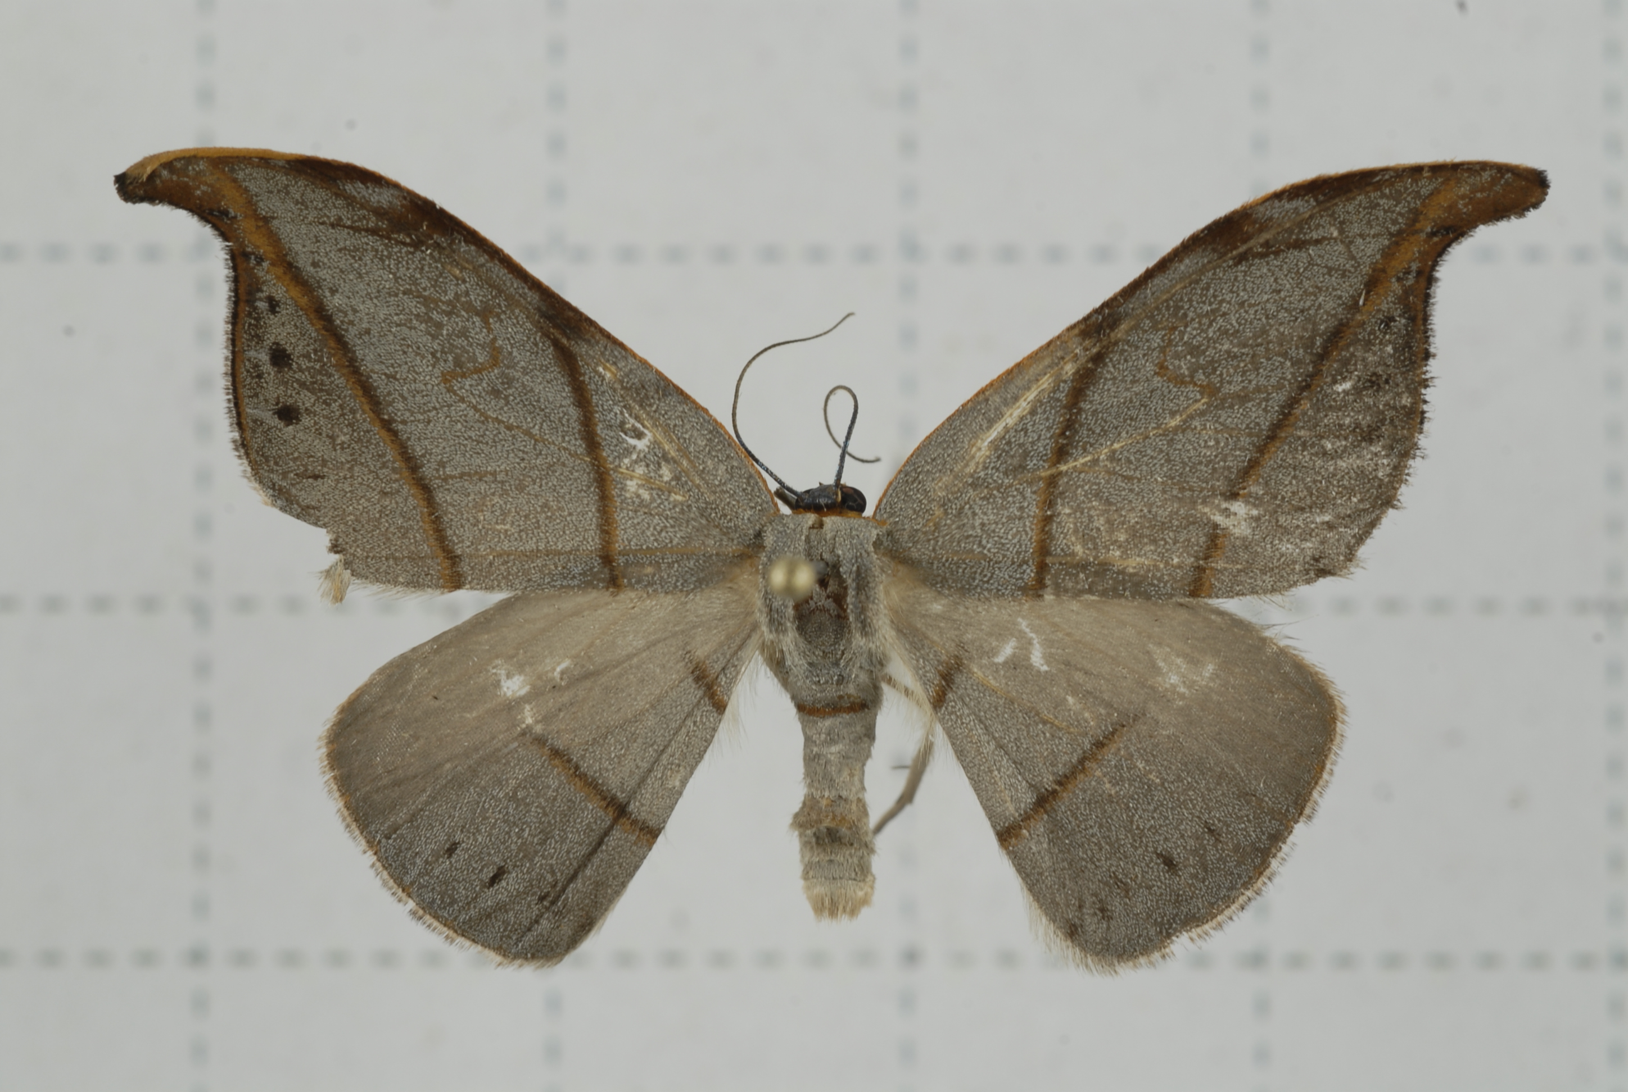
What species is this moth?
Nordstromia semililacina
